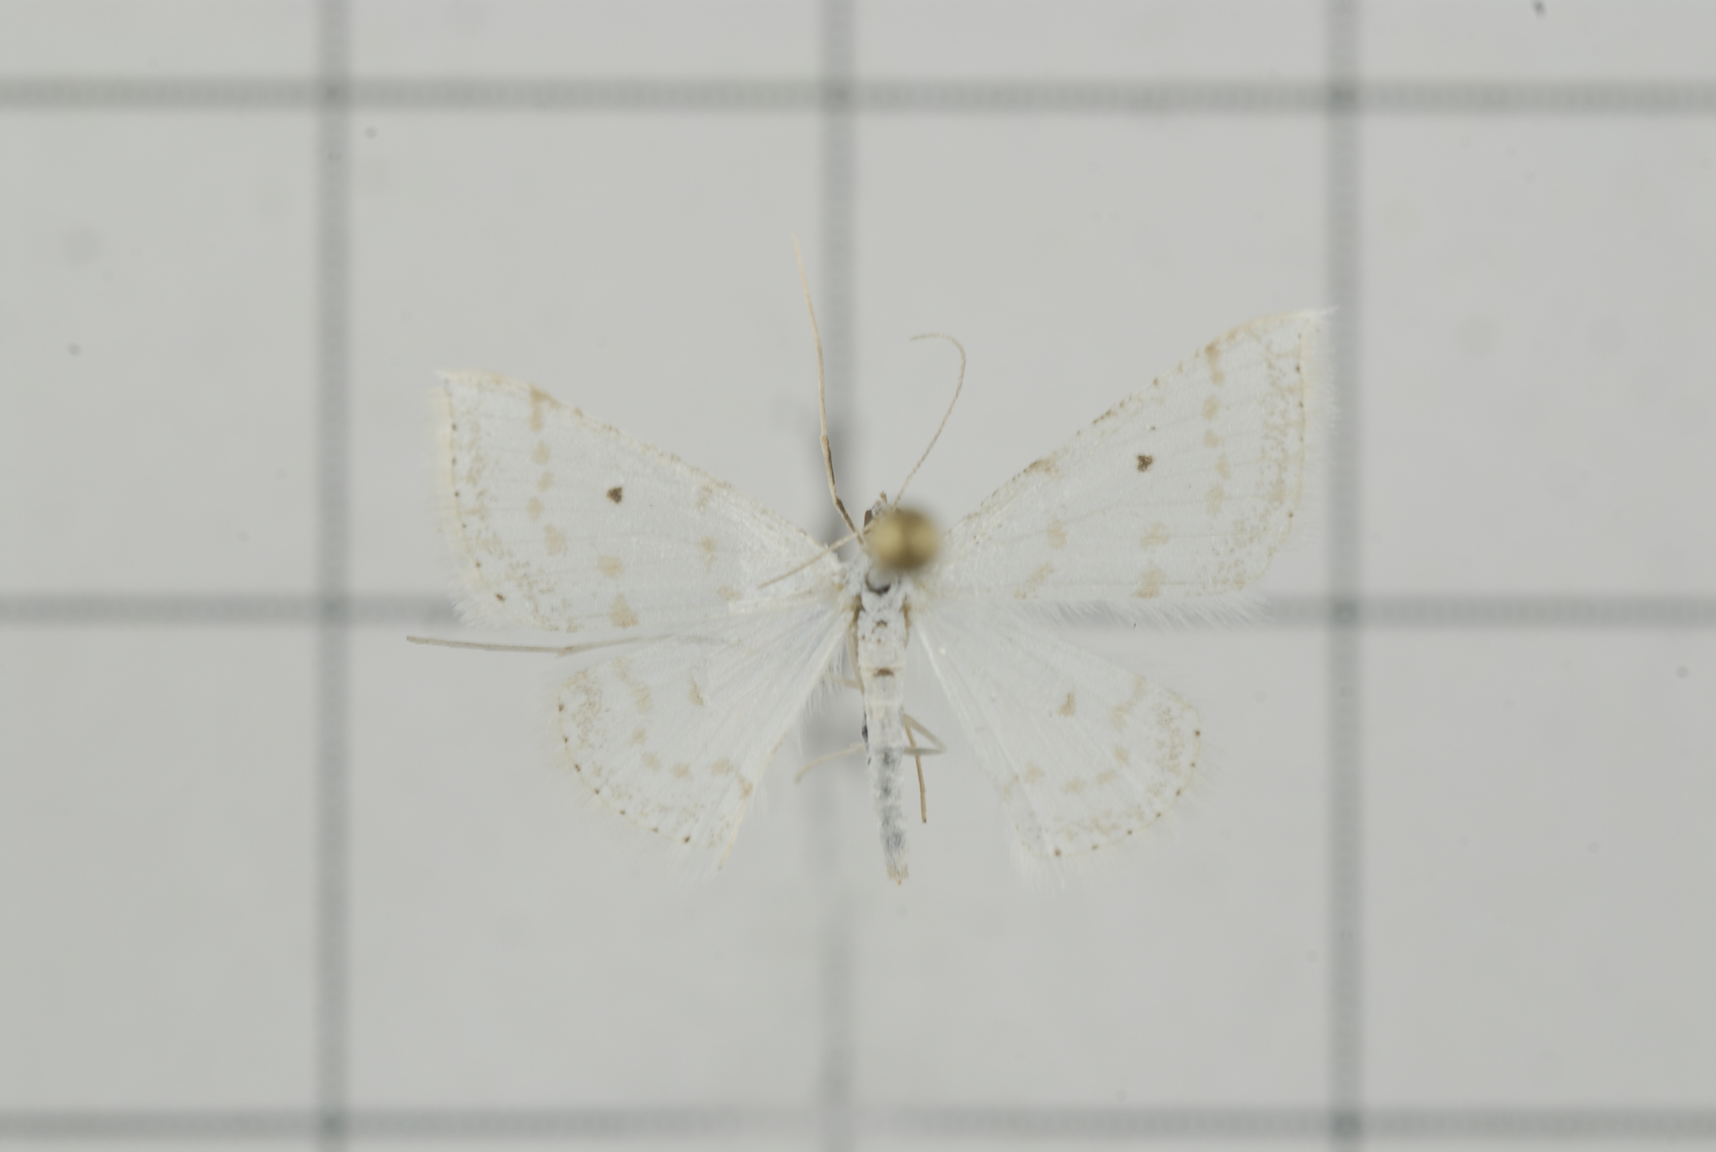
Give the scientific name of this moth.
Derambila fragilis
